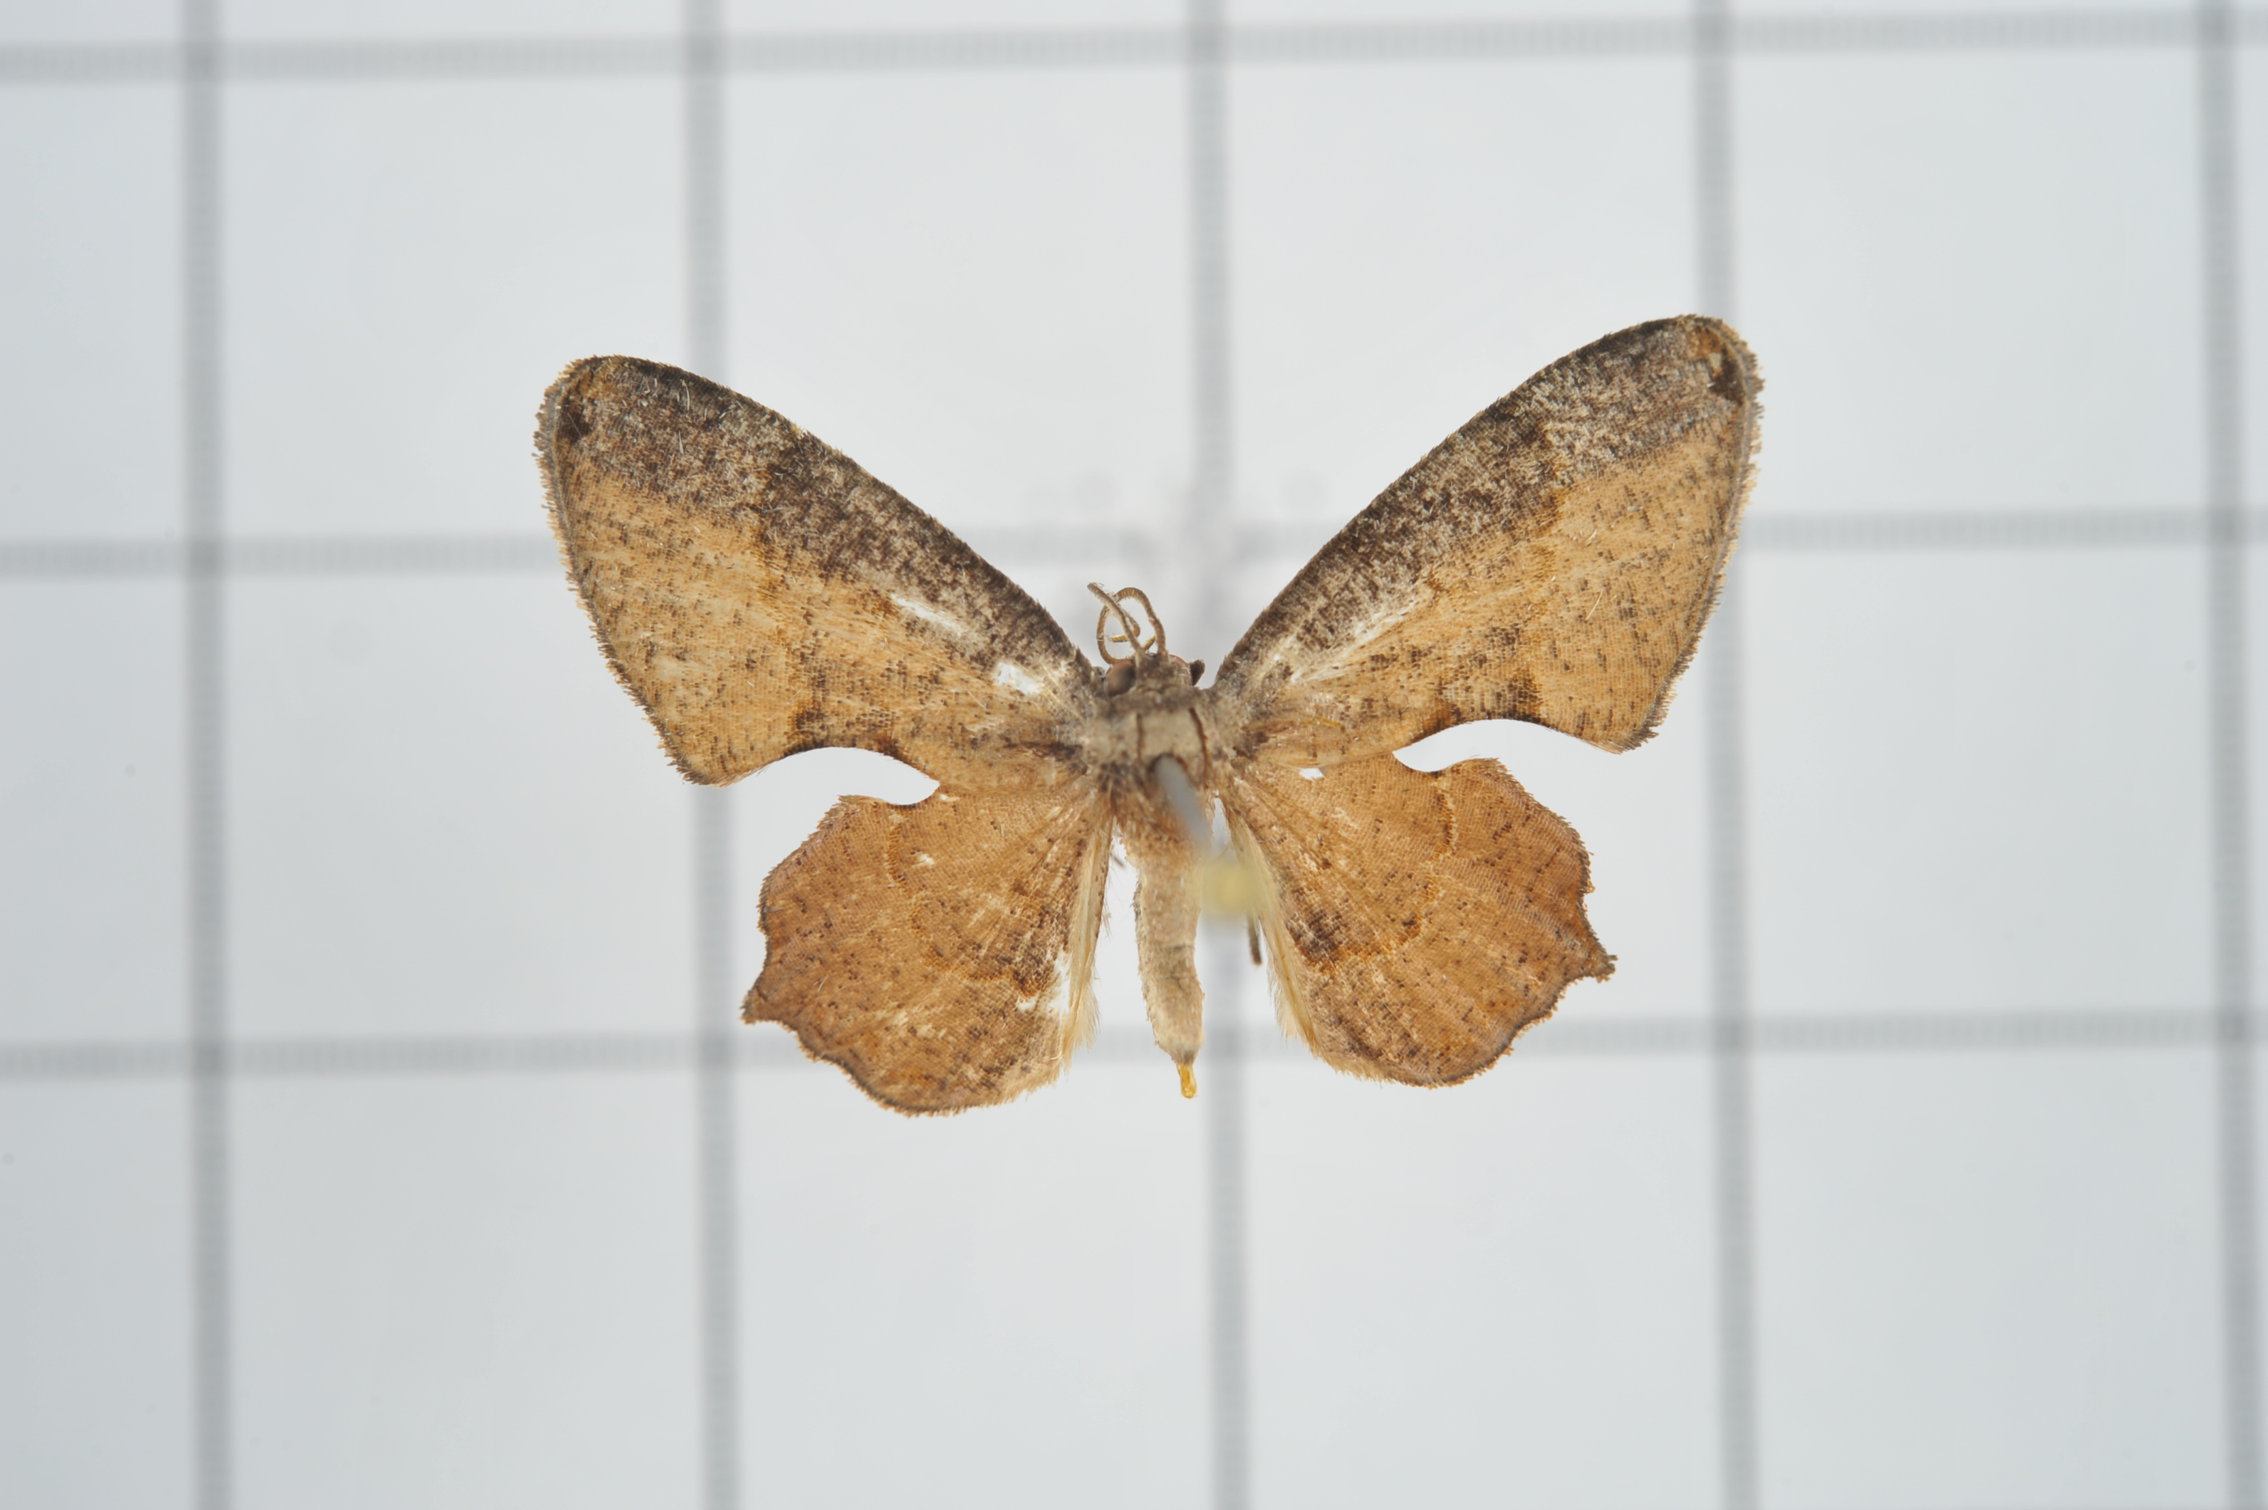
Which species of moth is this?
Monobolodes prunaria
